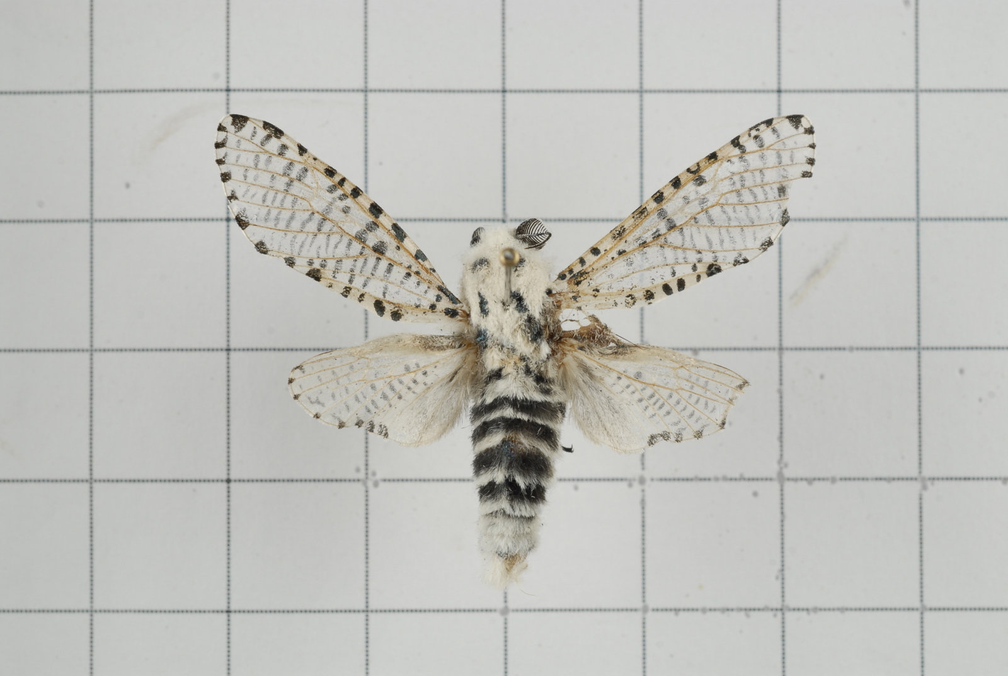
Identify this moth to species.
Zeuzera multistrigata multistrigata
